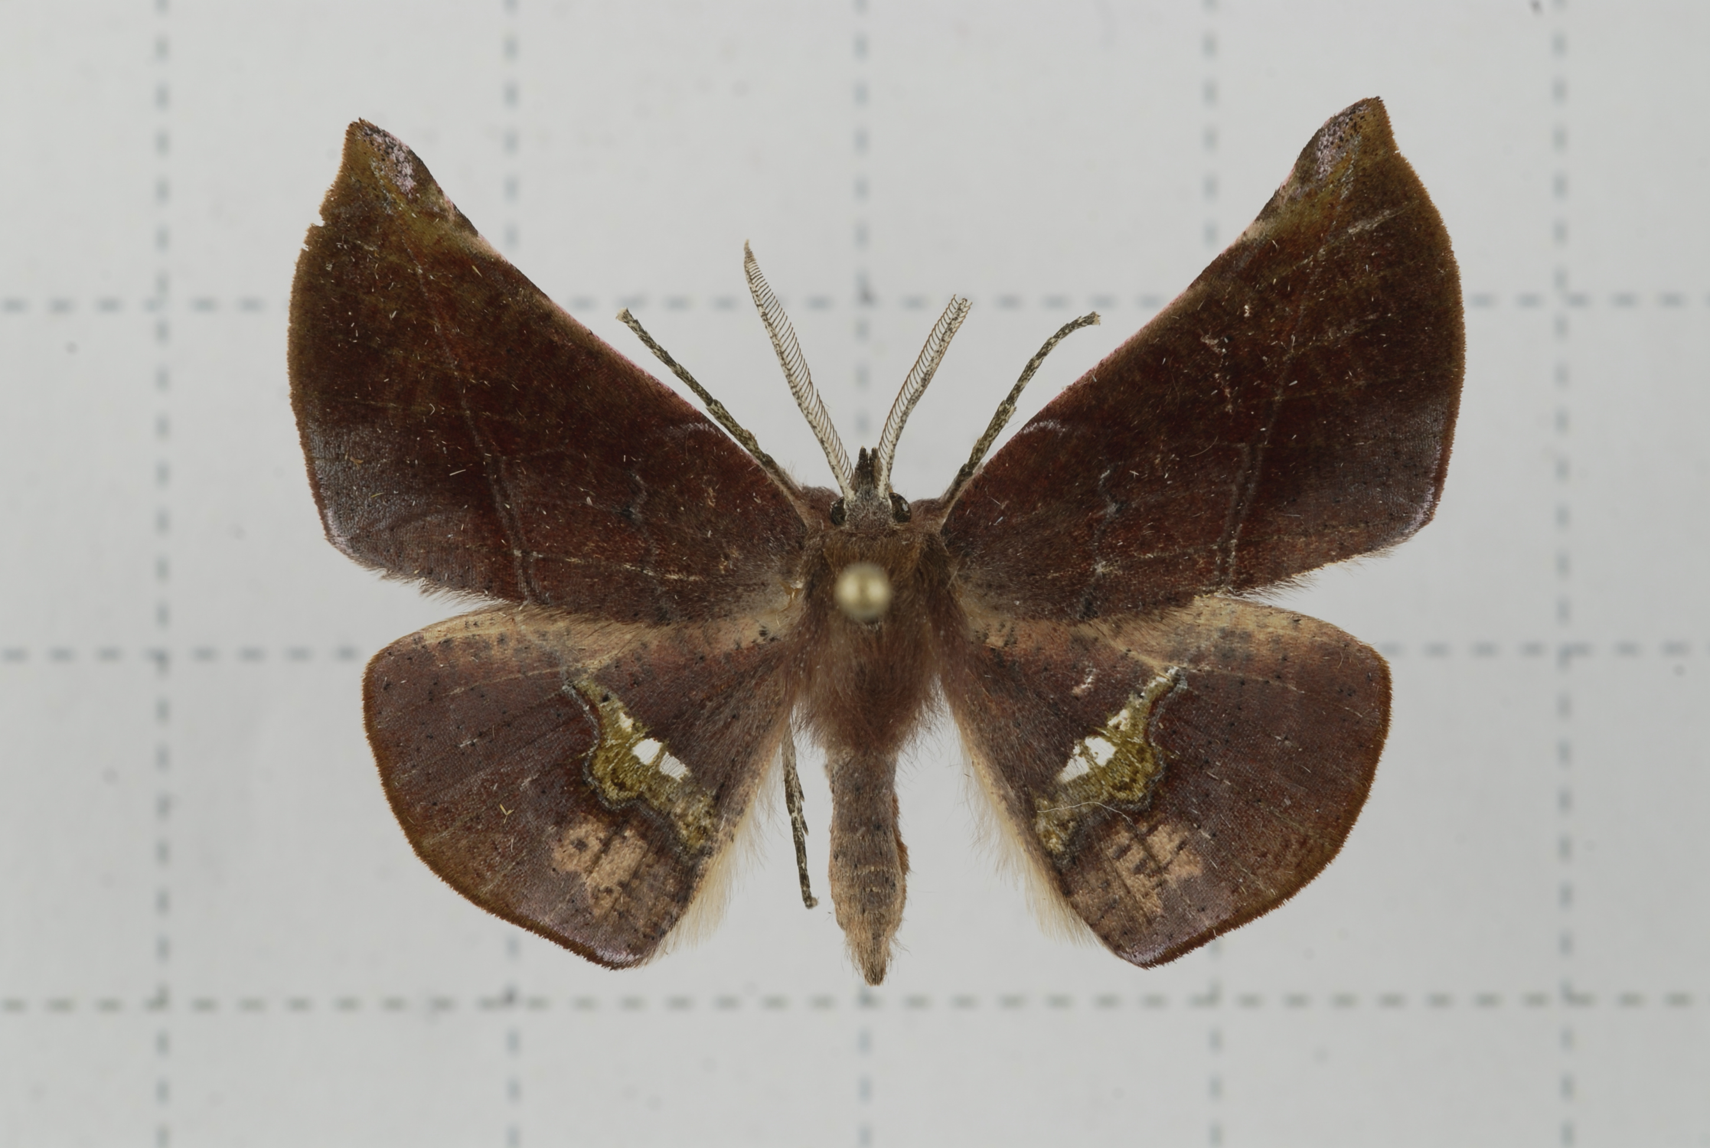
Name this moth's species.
Garaeus apicata formosanus
